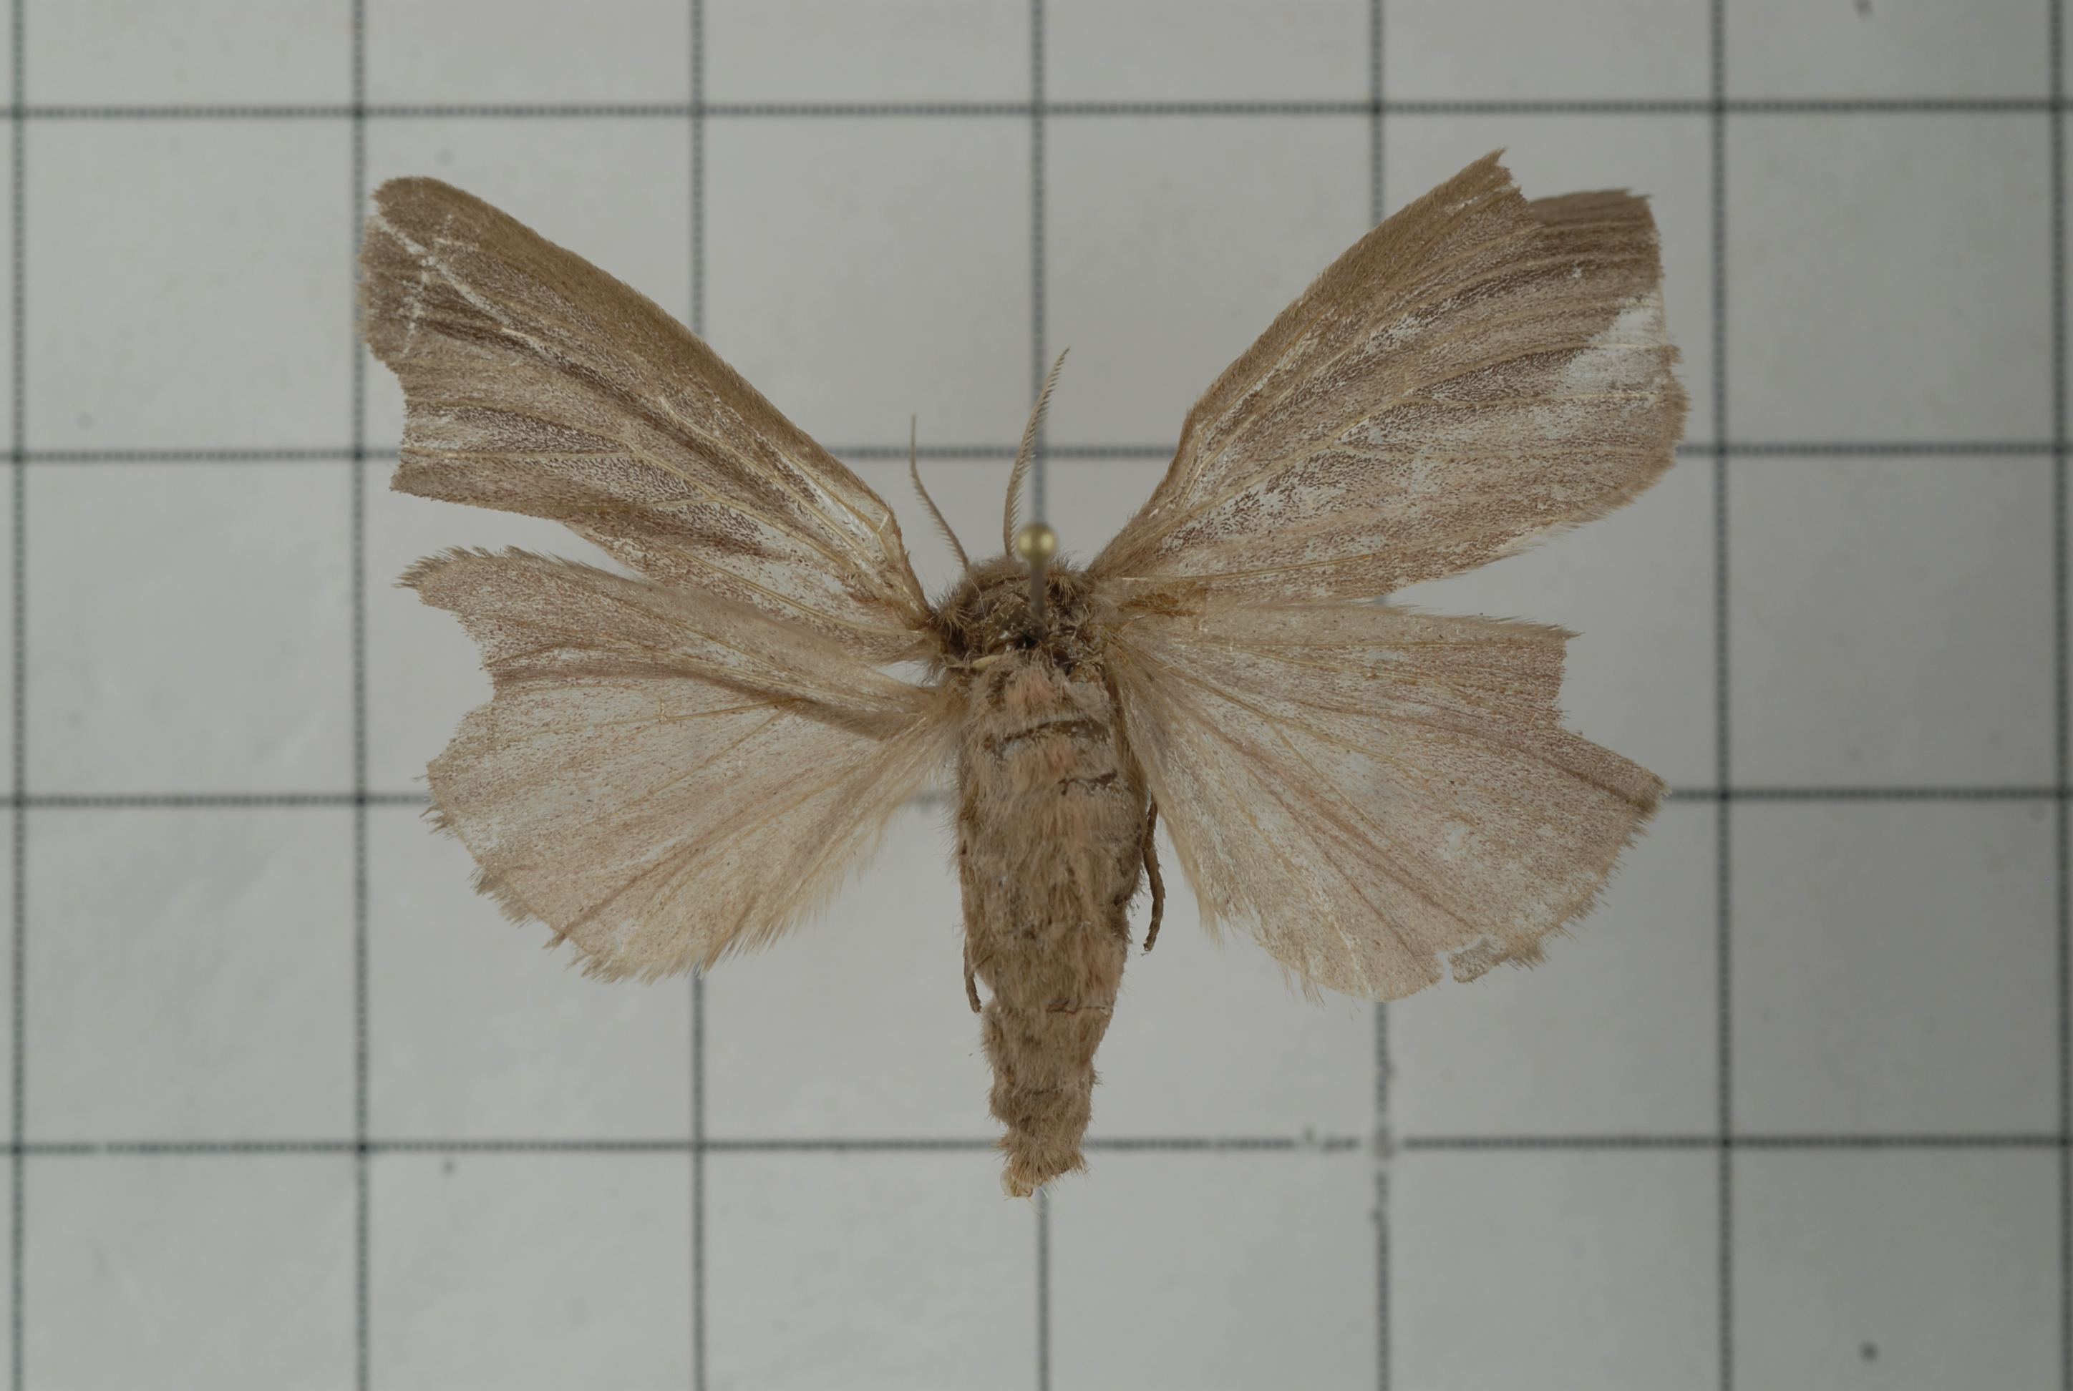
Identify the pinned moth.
Pantana substrigosa
